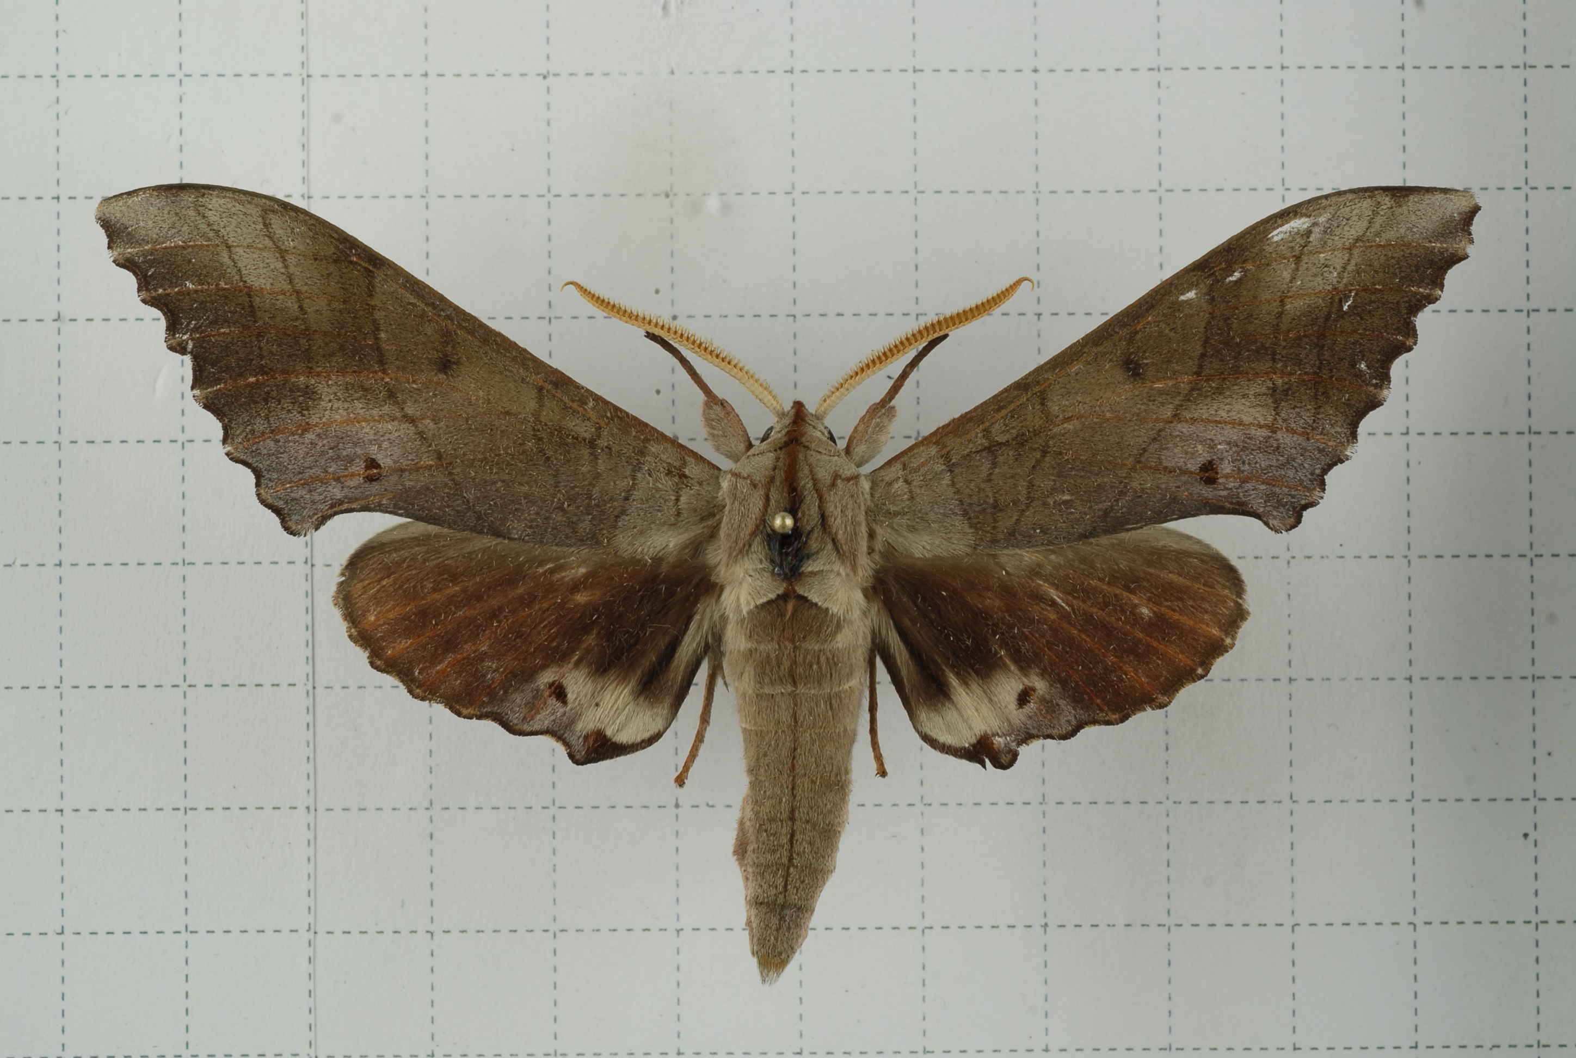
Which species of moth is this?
Marumba sperchius sperchius
